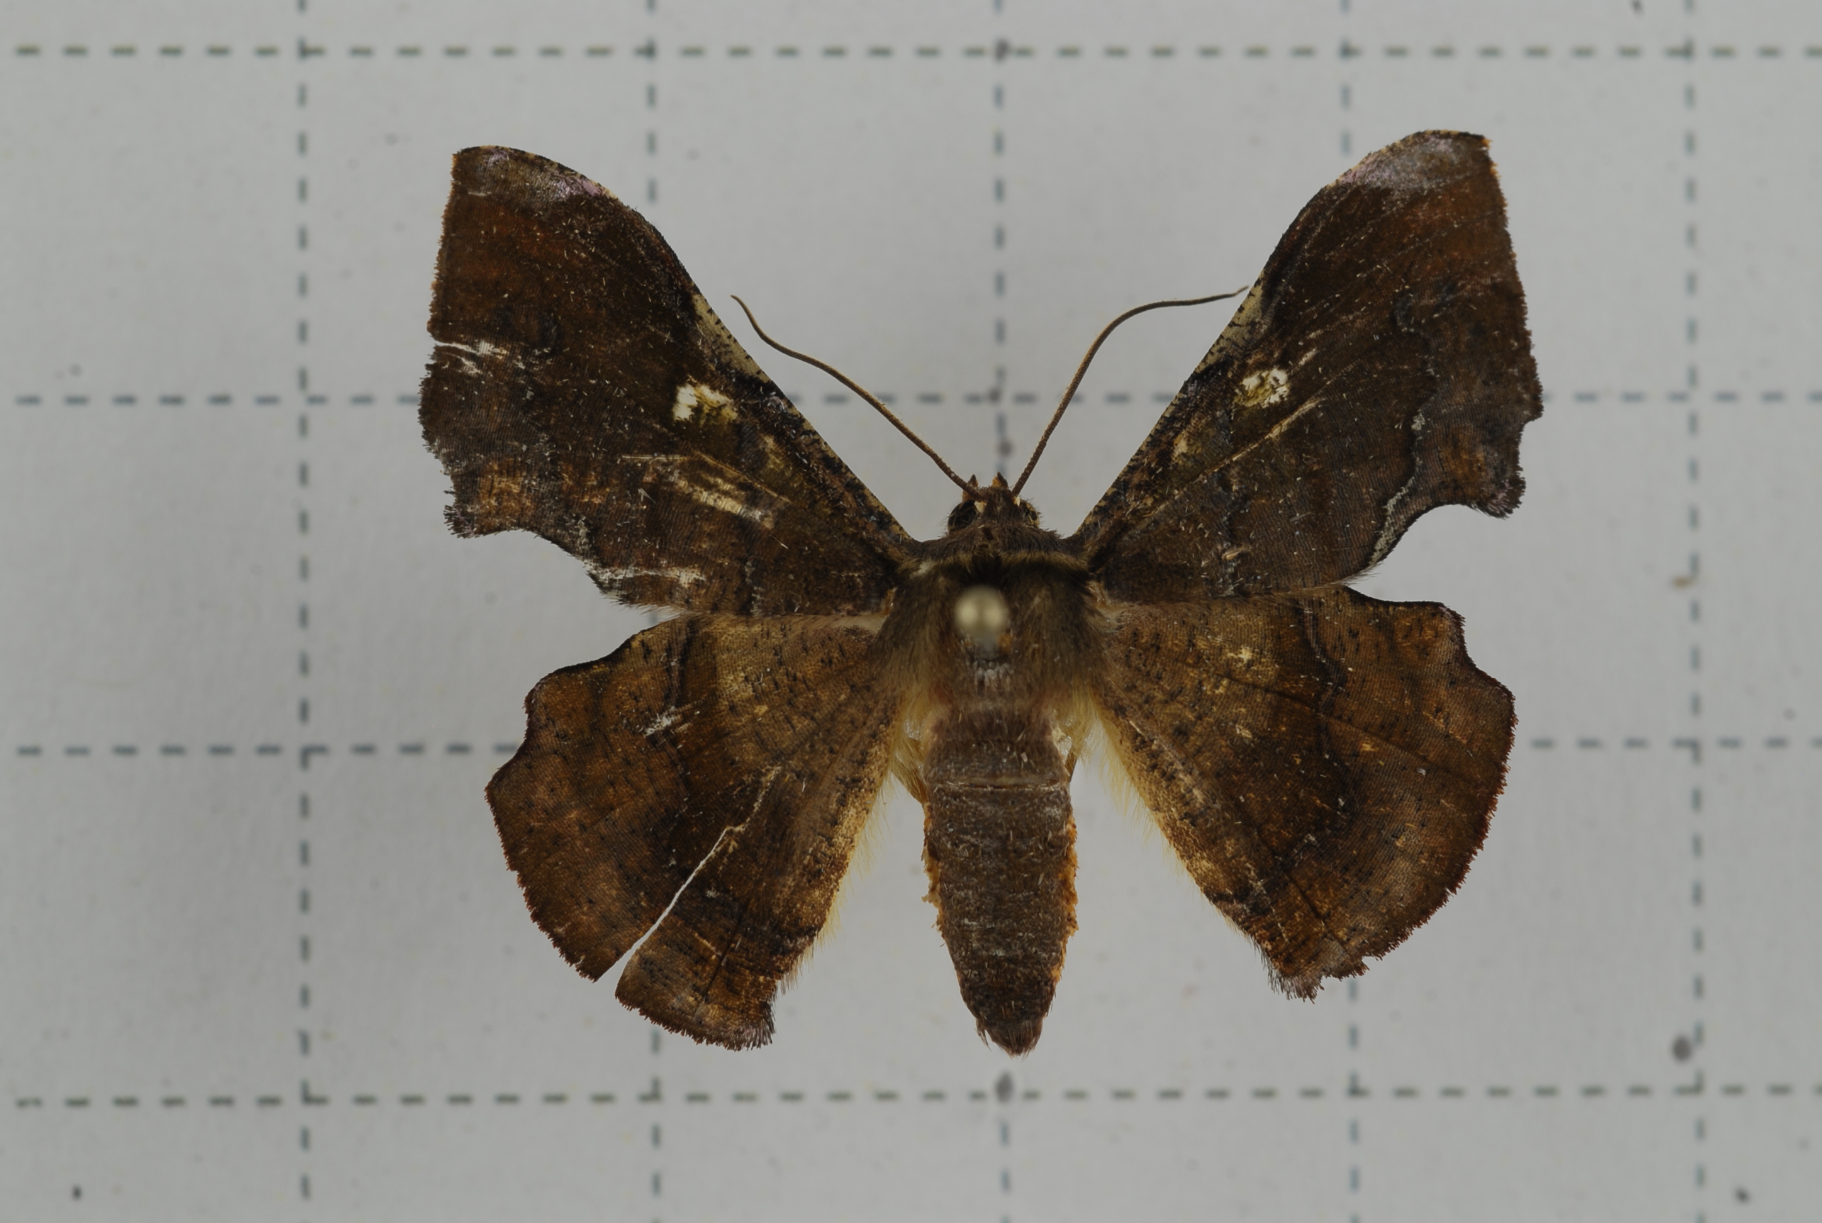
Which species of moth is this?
Fascellina chromataria
